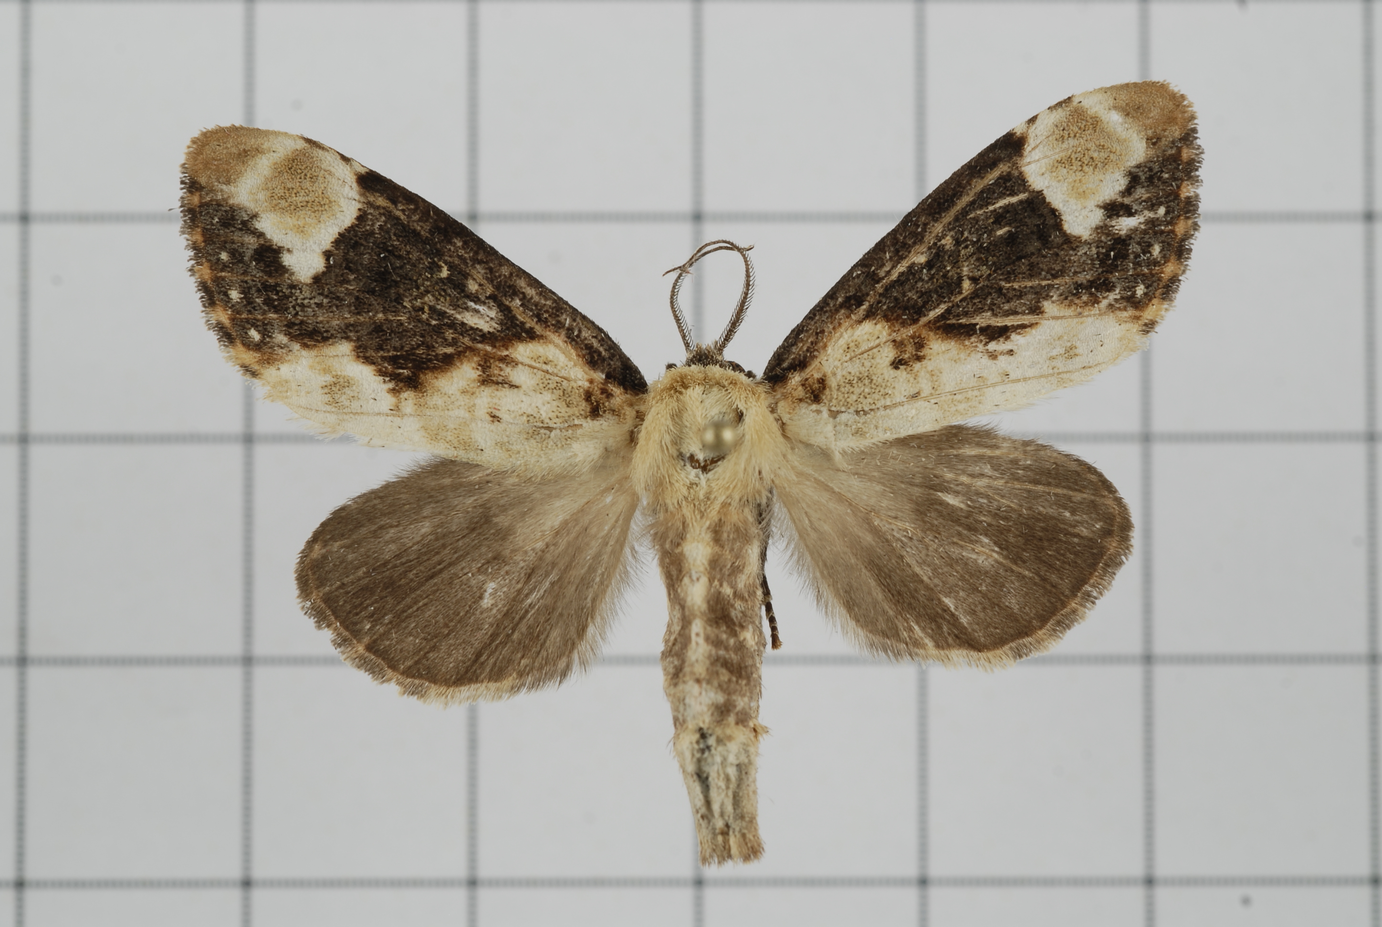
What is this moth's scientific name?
Formofentonia orbifer rotundata
